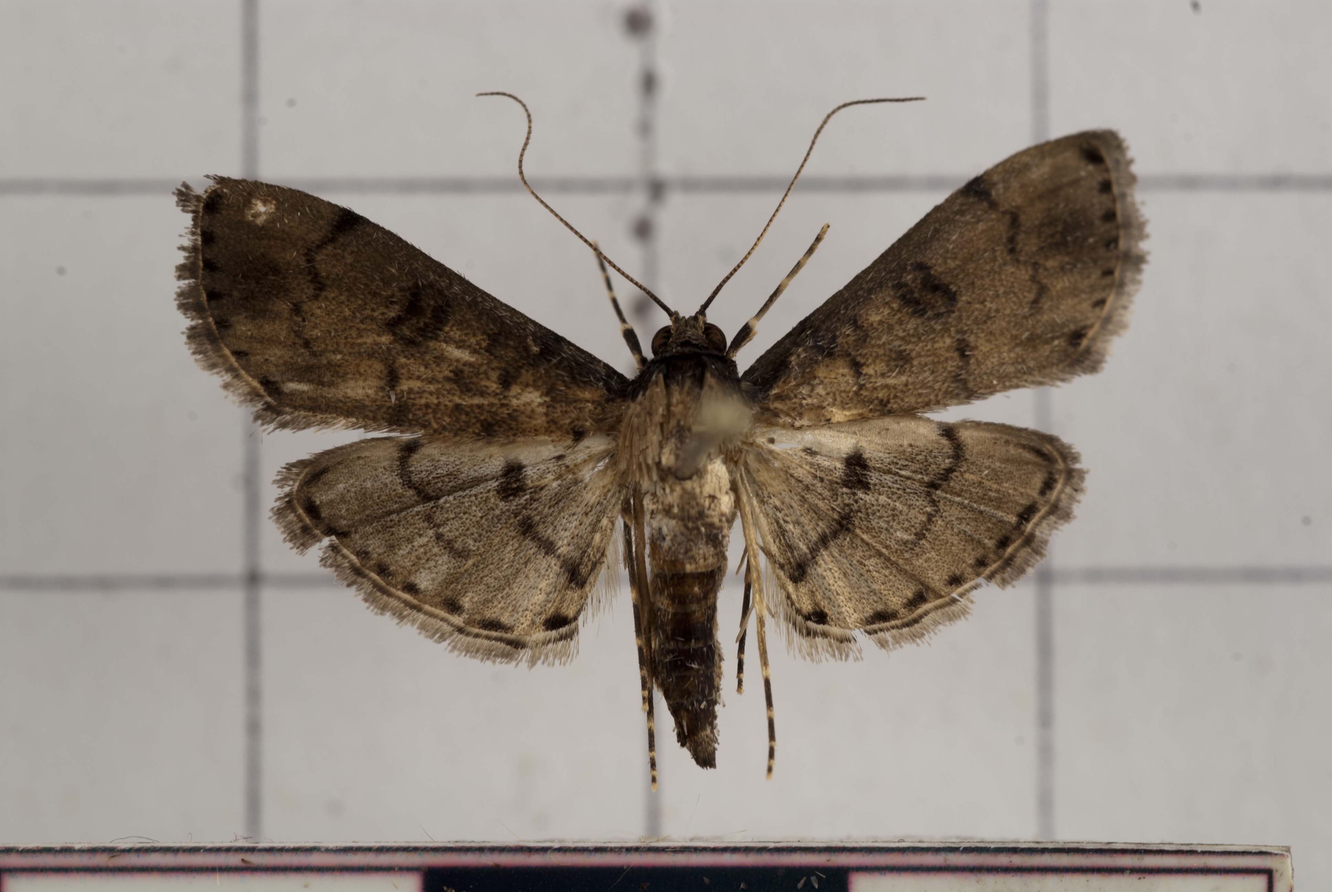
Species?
Nacoleia charesalis
